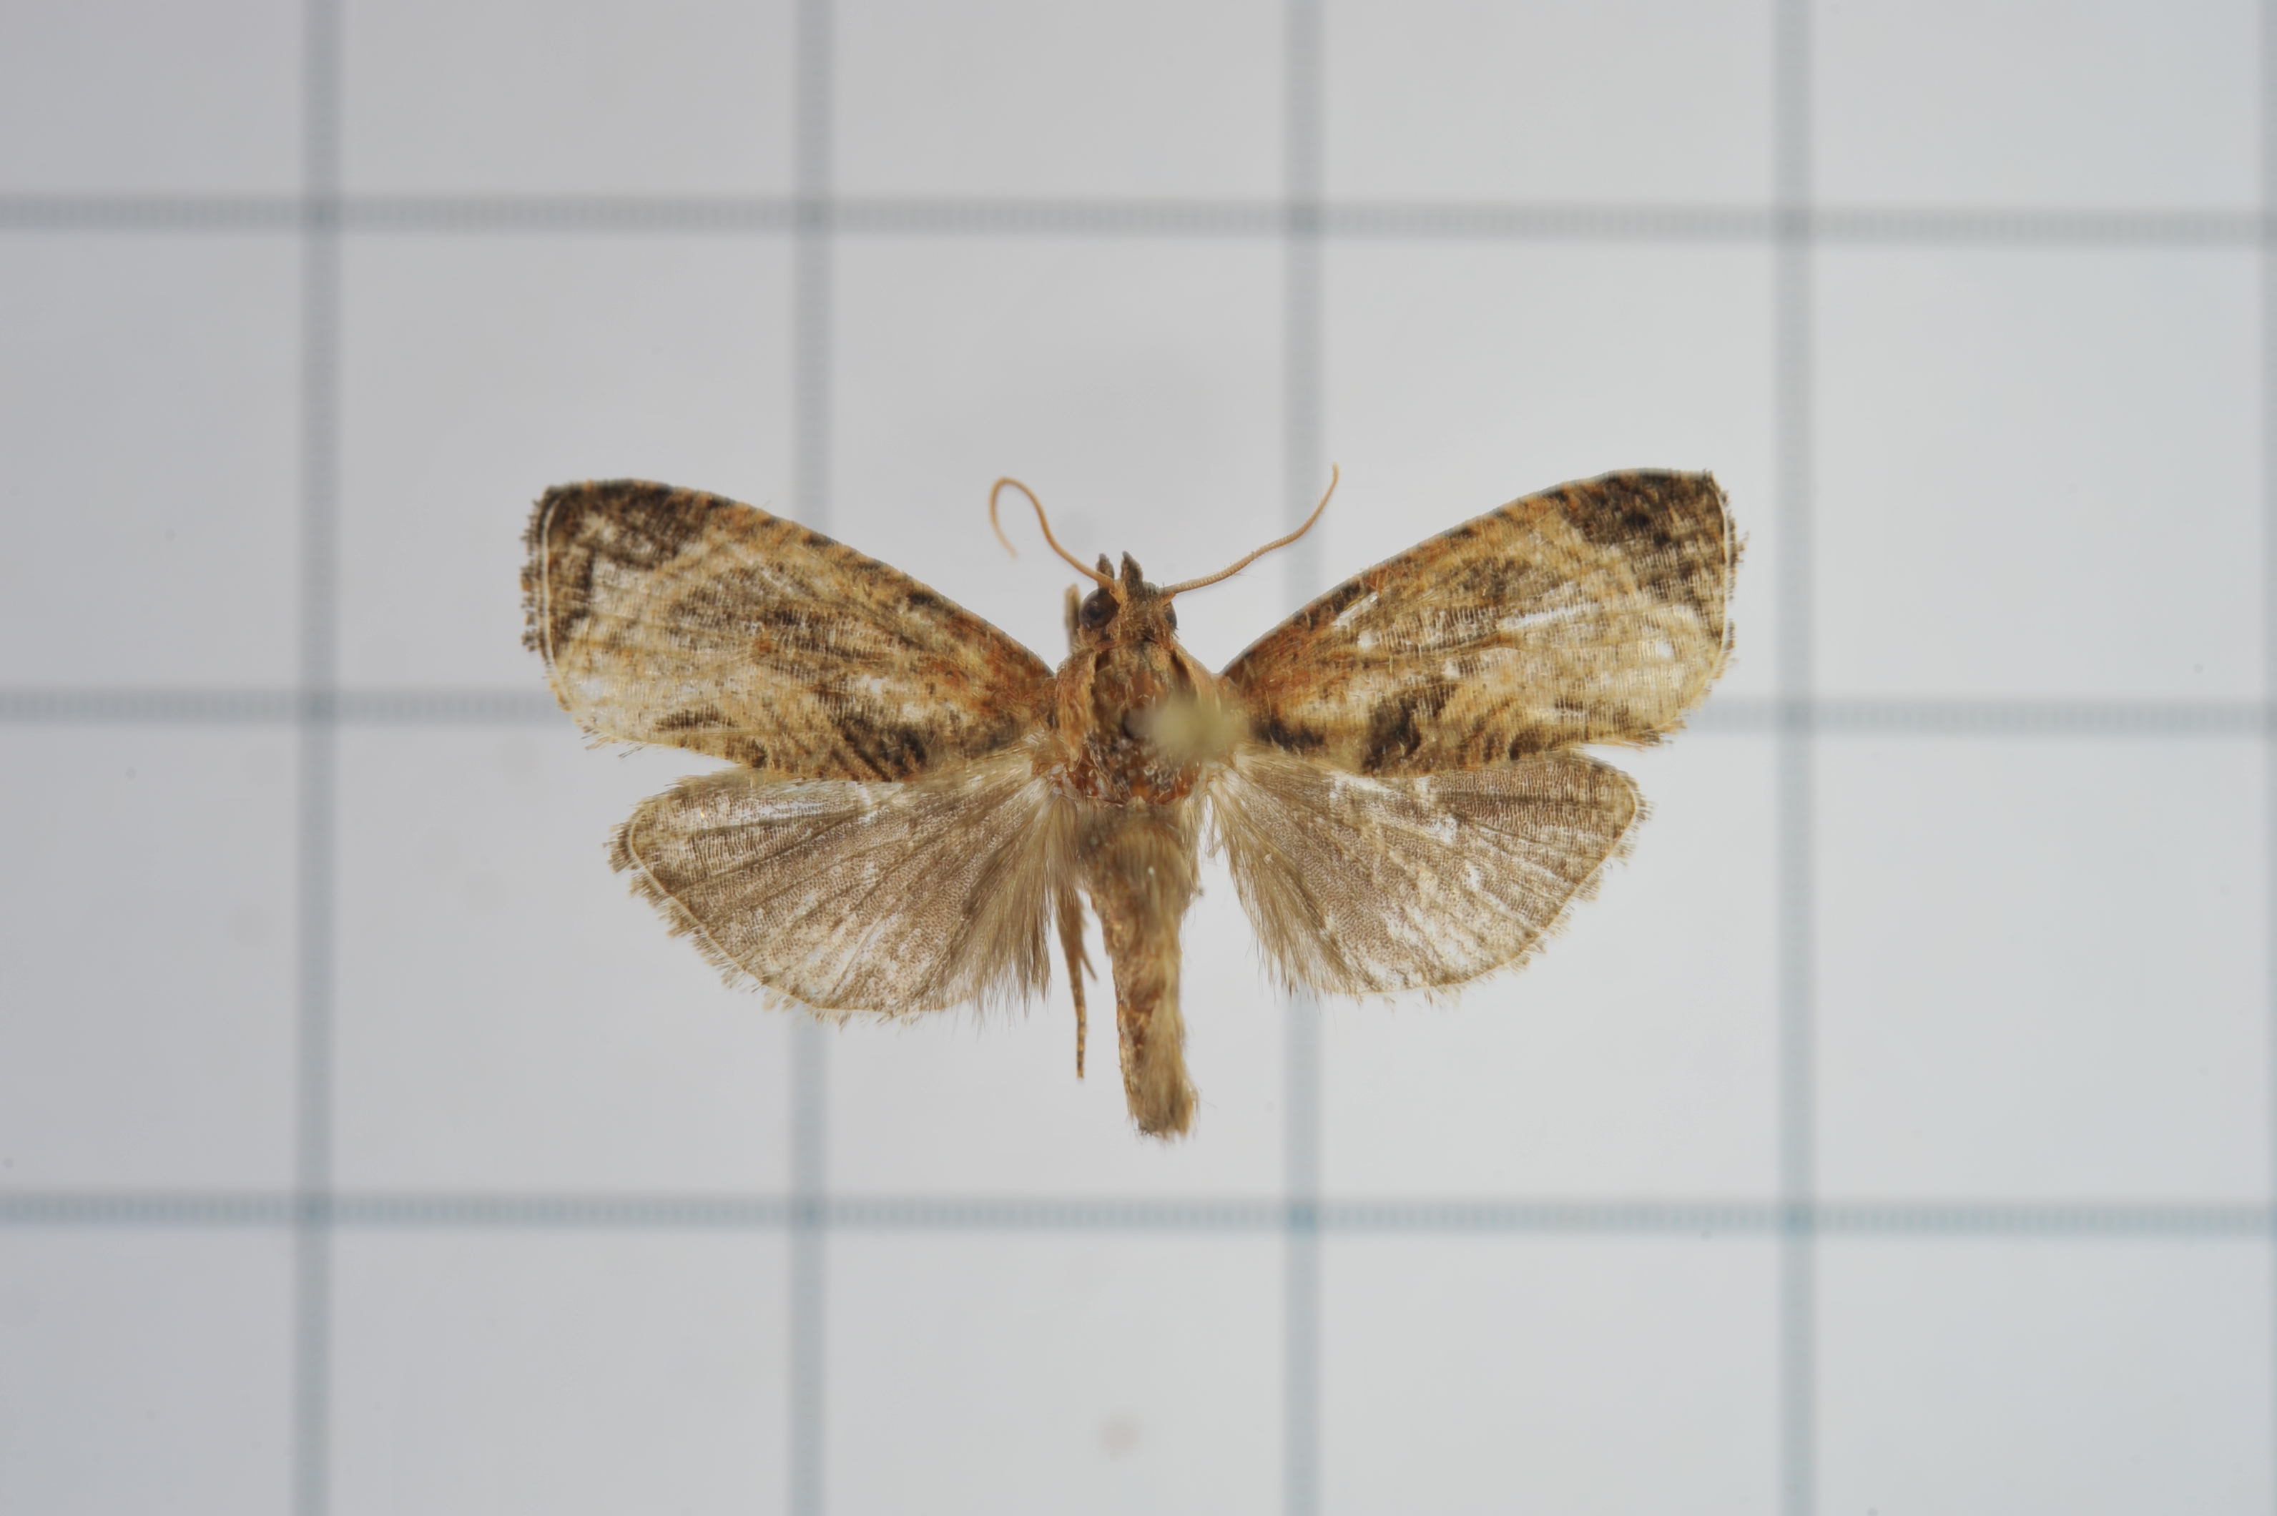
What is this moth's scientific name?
Cryptophlebia repletana
